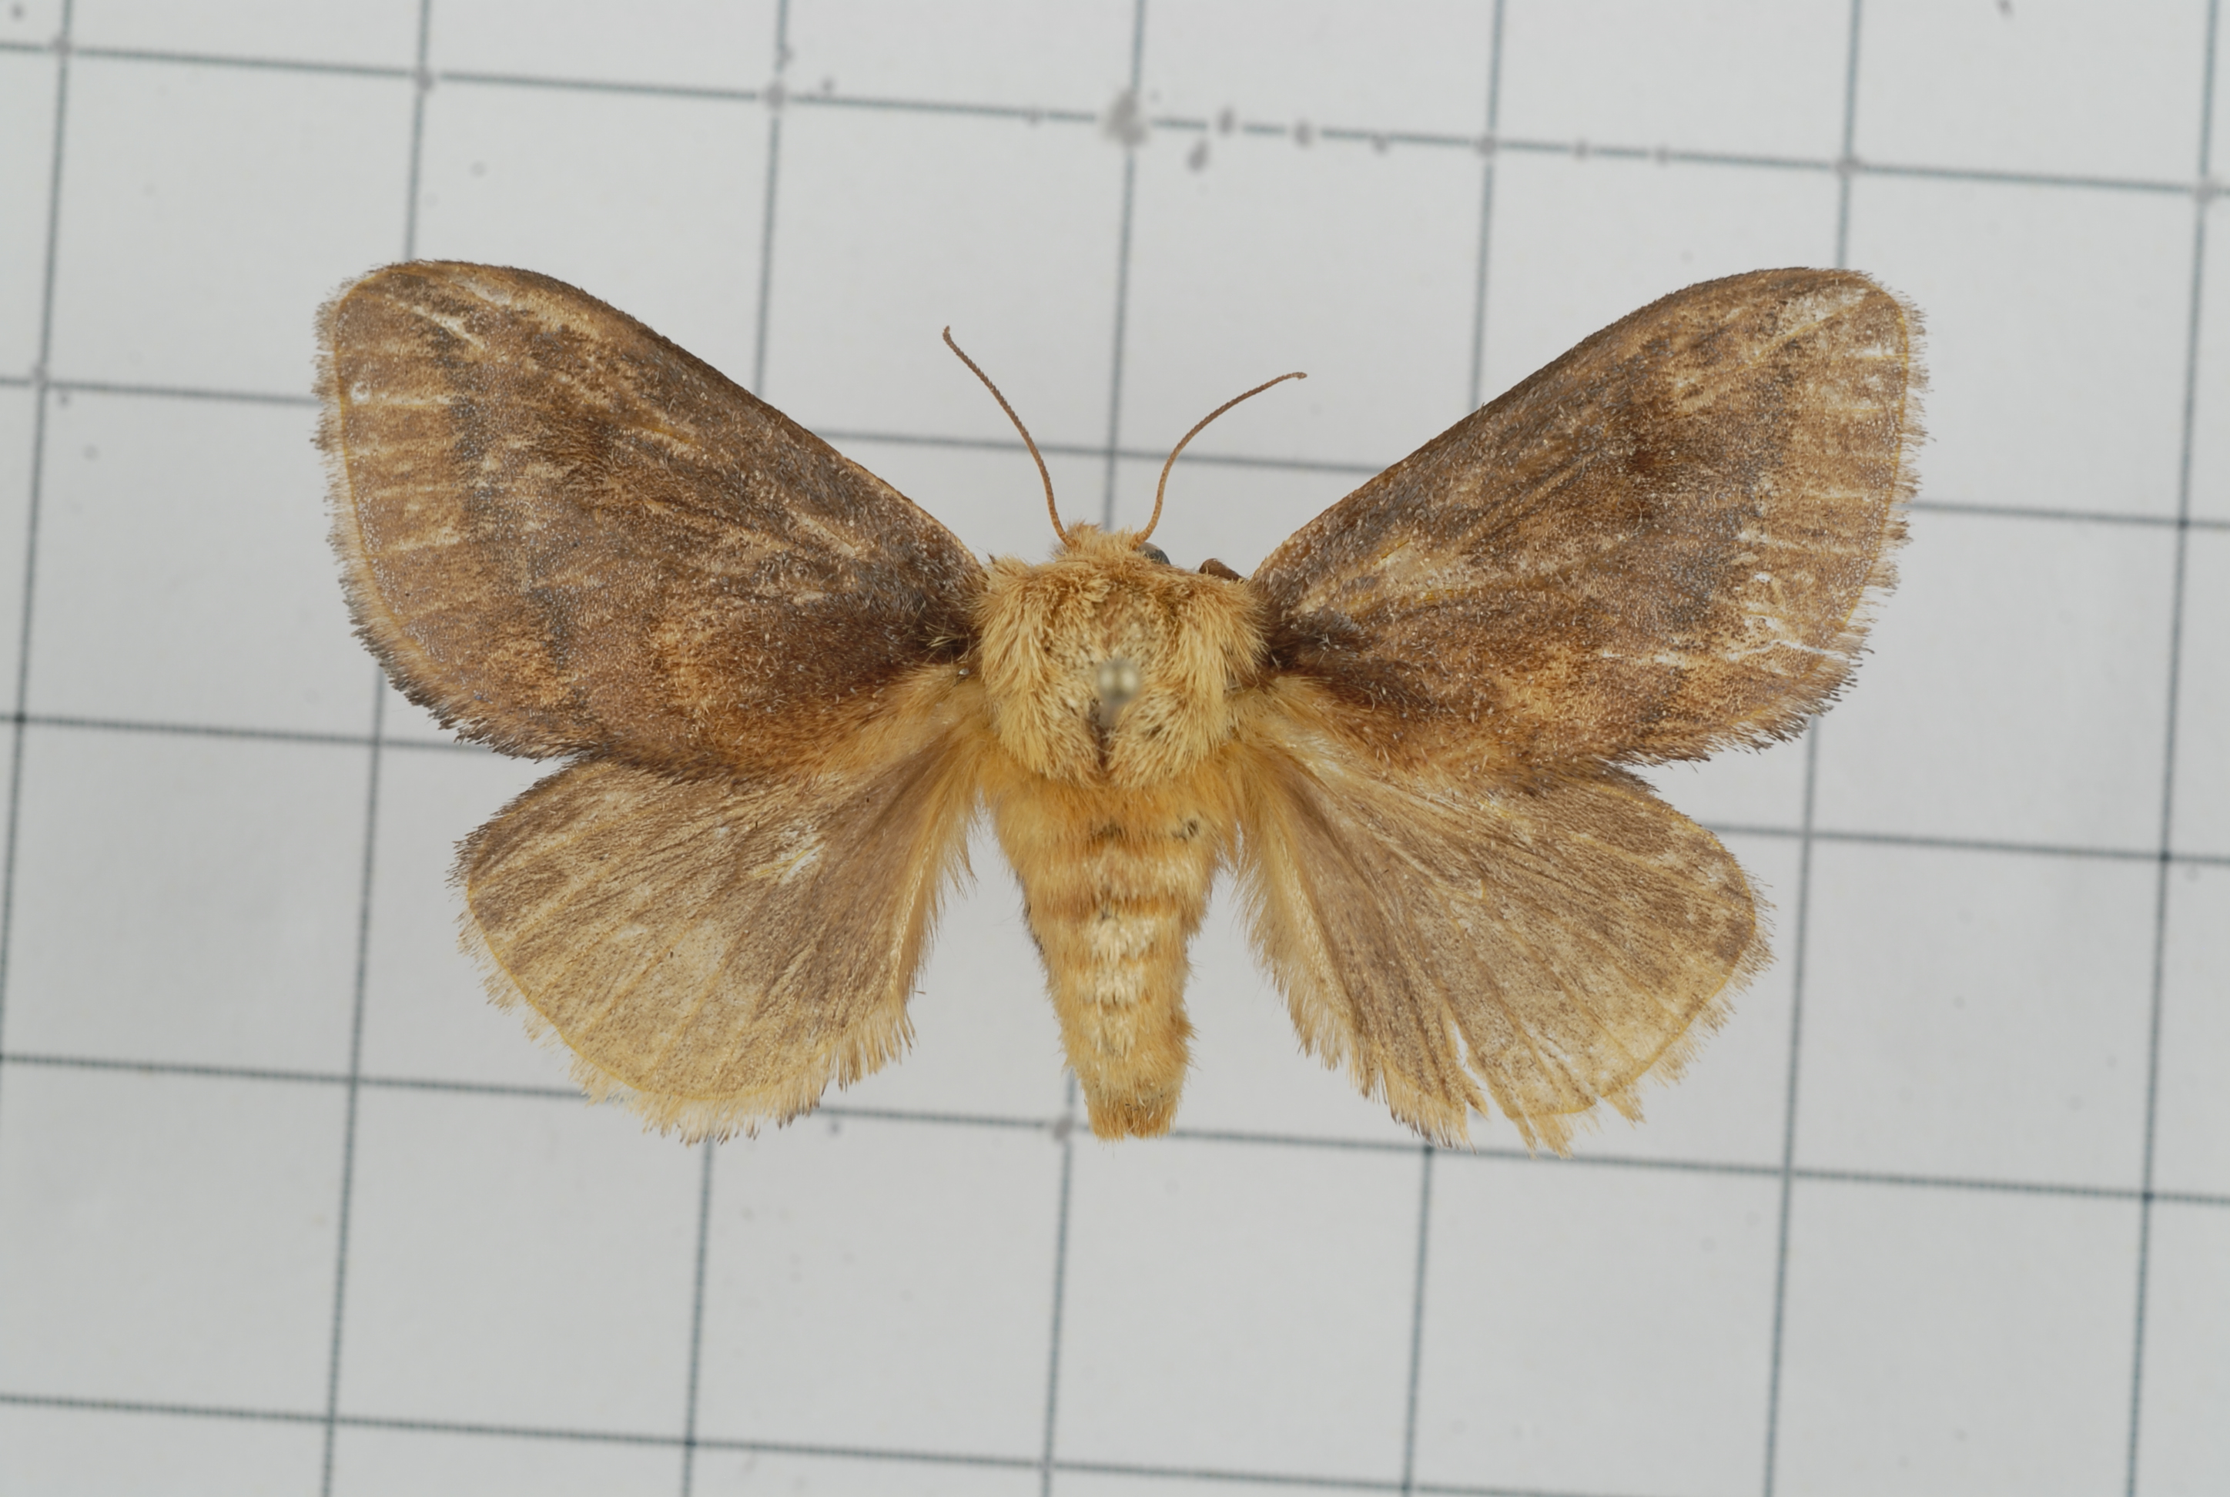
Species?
Narosoideus flavidorsalis
